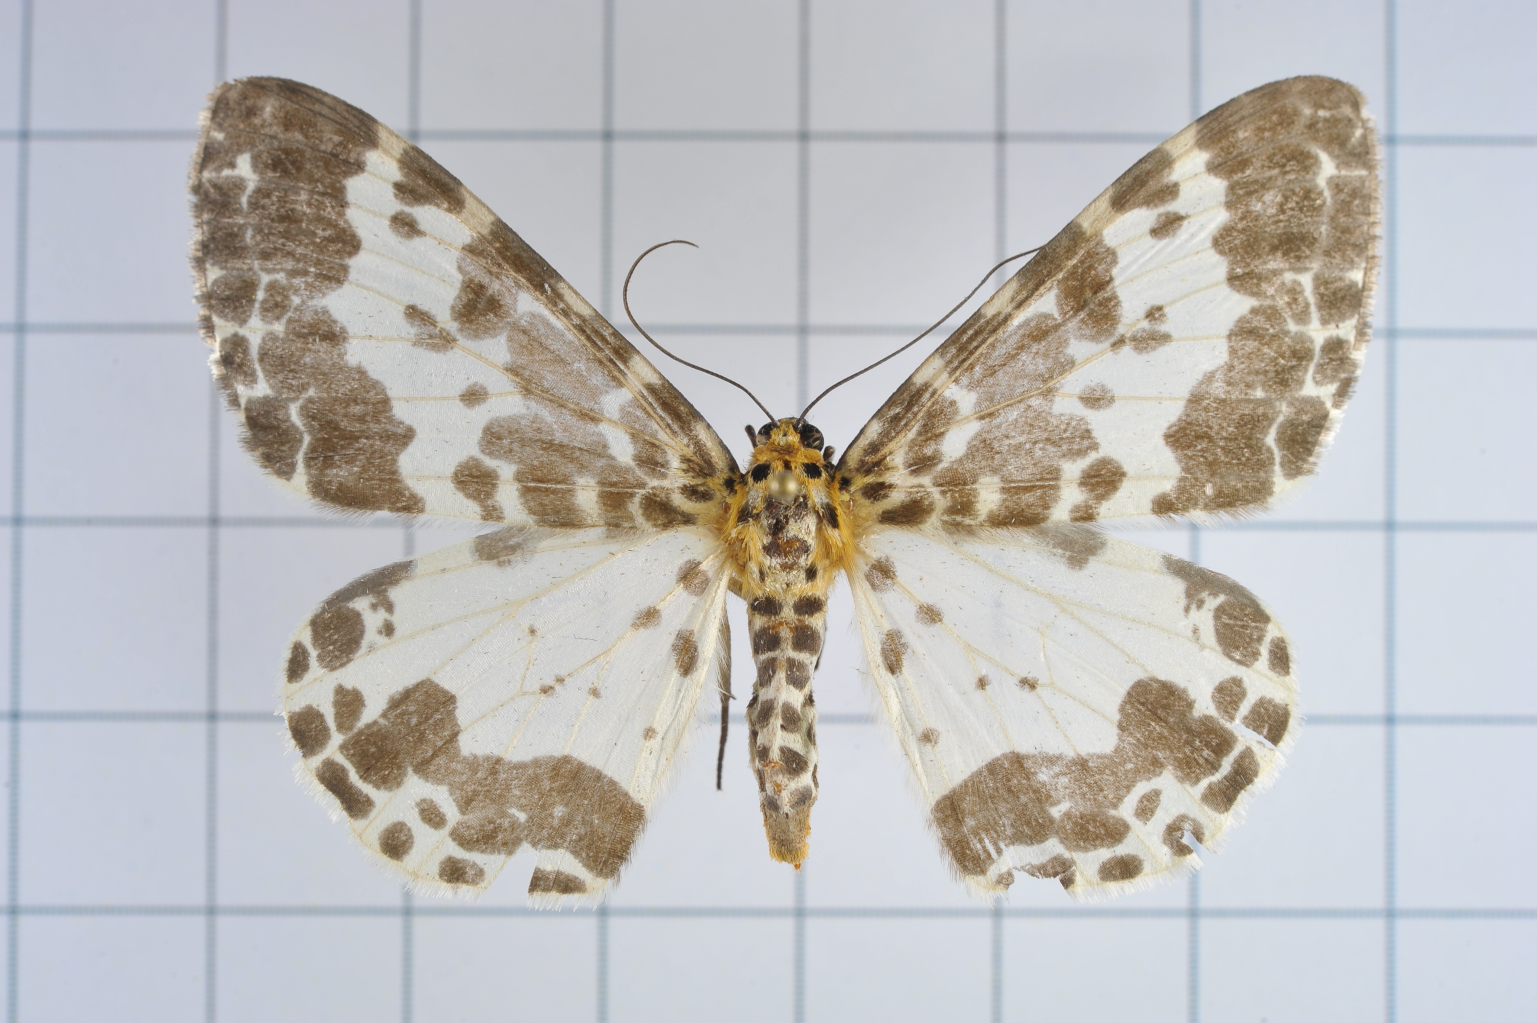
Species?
Pogonopygia pavida pavida
